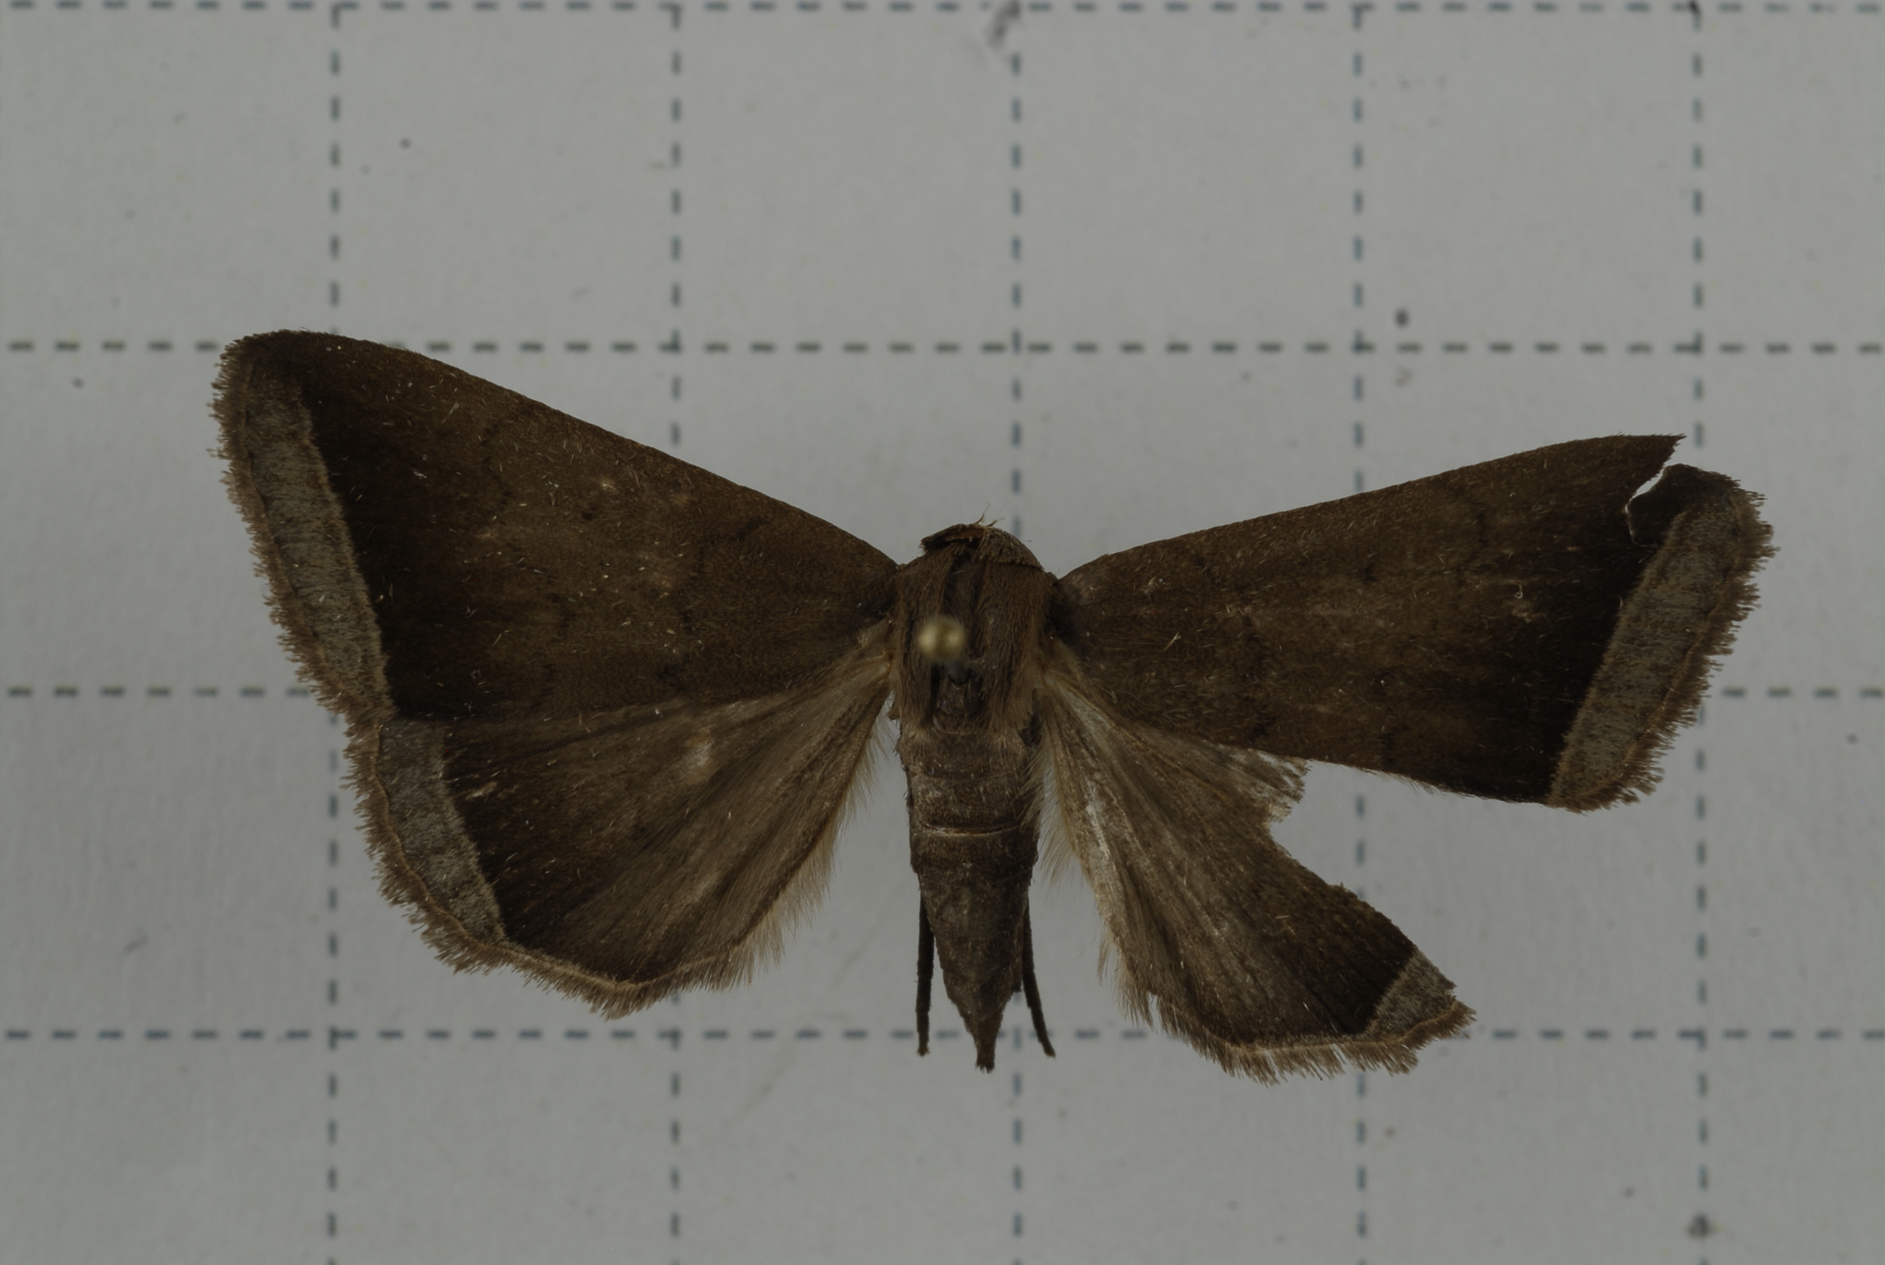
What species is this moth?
Simplicia bimarginata
